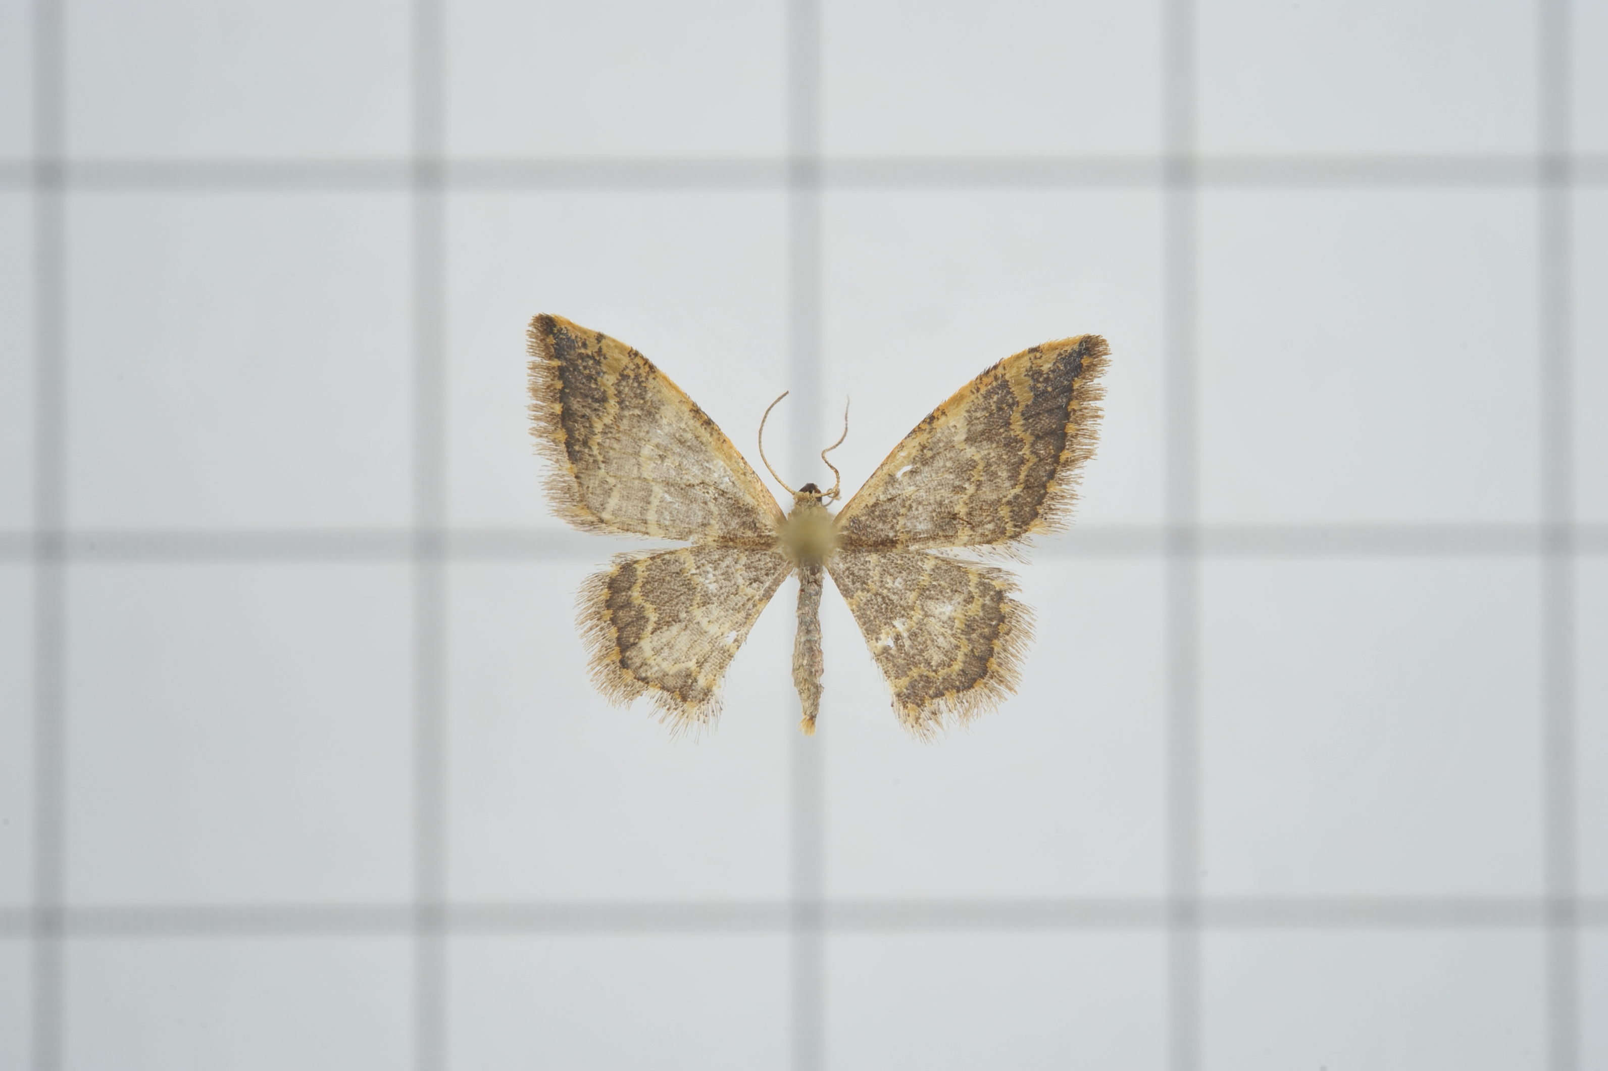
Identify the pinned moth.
Lophophleps purpurea
